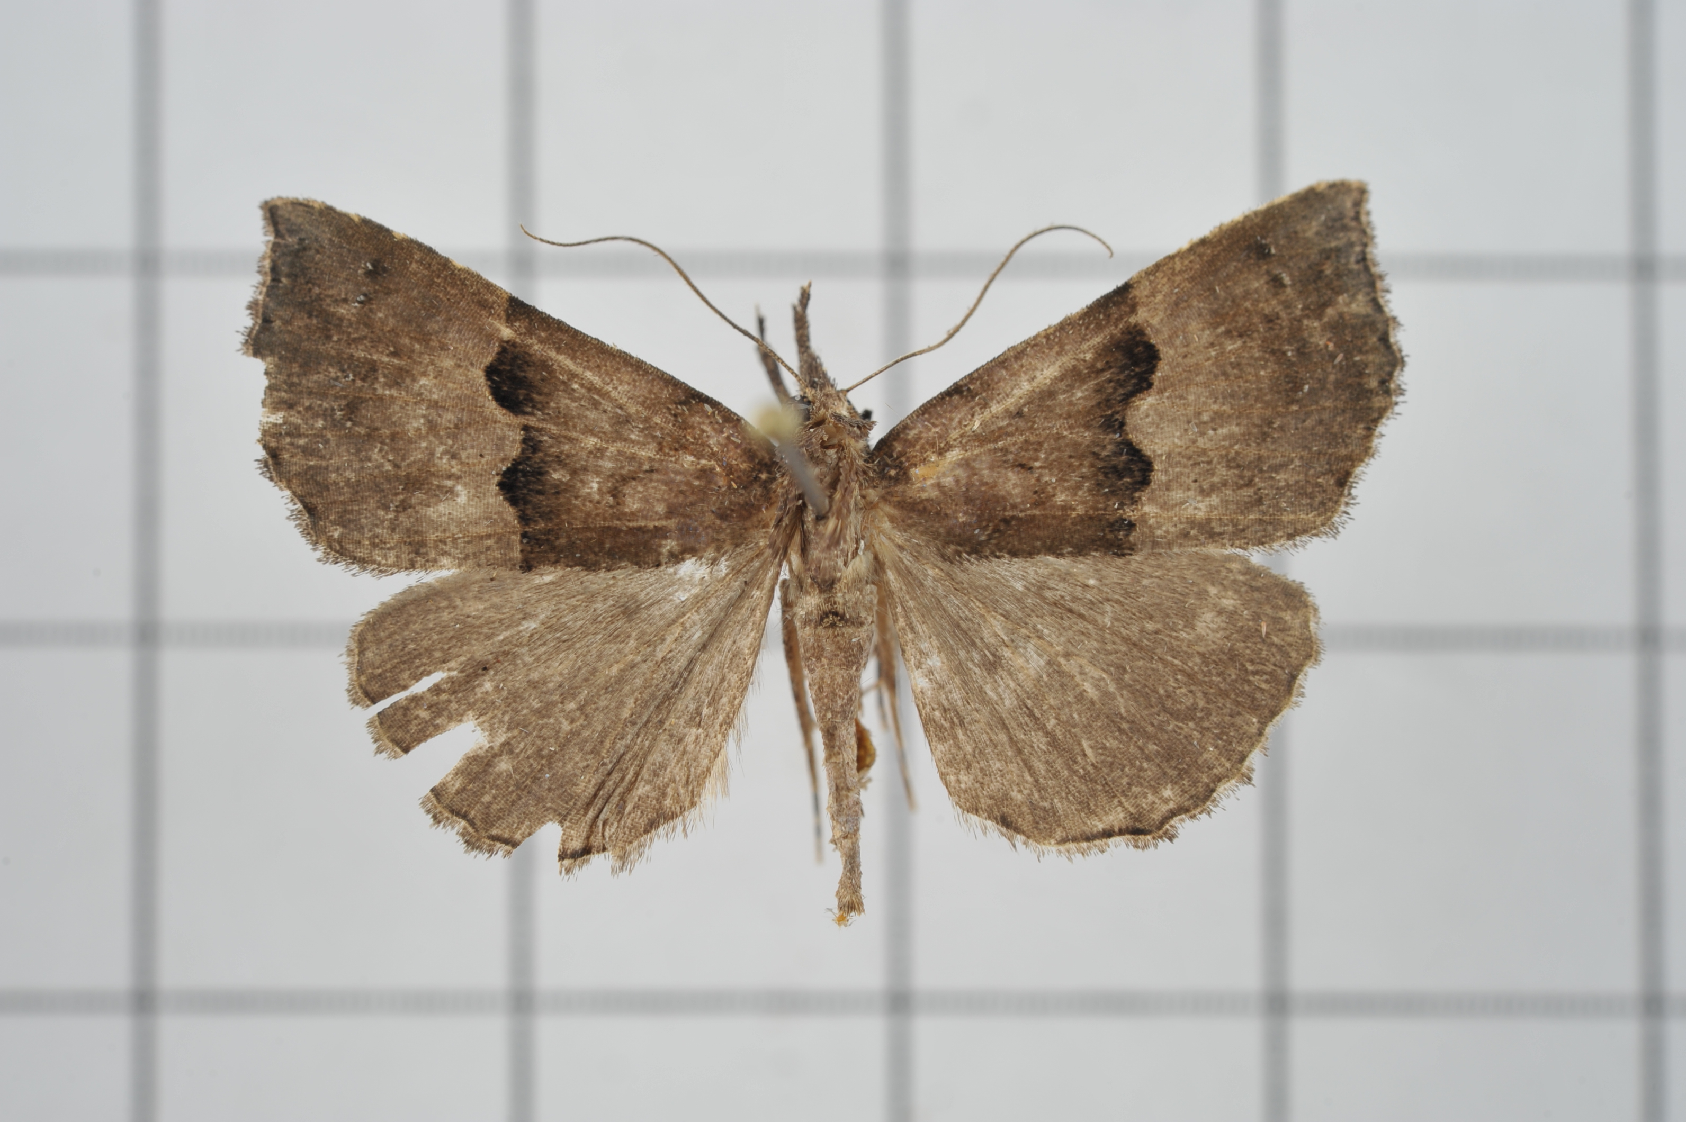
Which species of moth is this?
Hypena sinuosa
